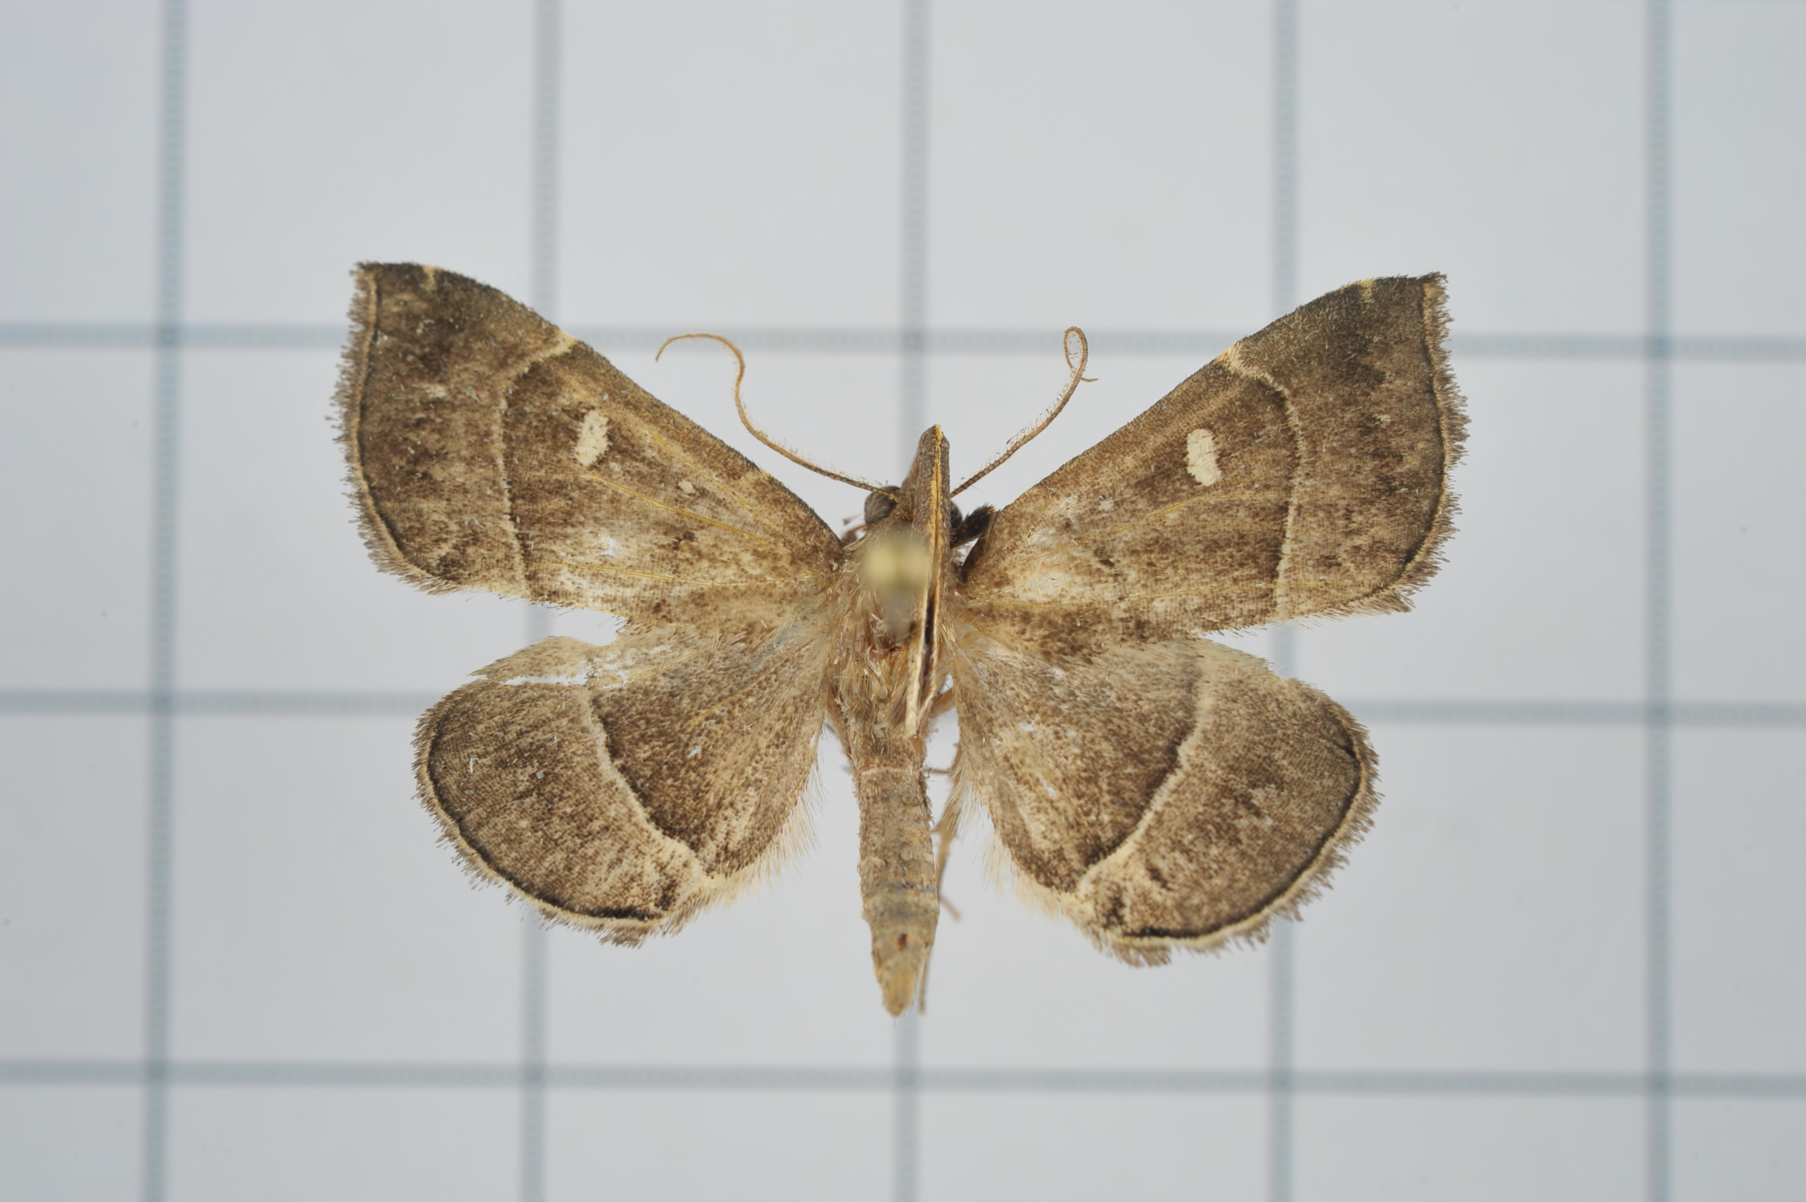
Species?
Cidariplura gladiata
